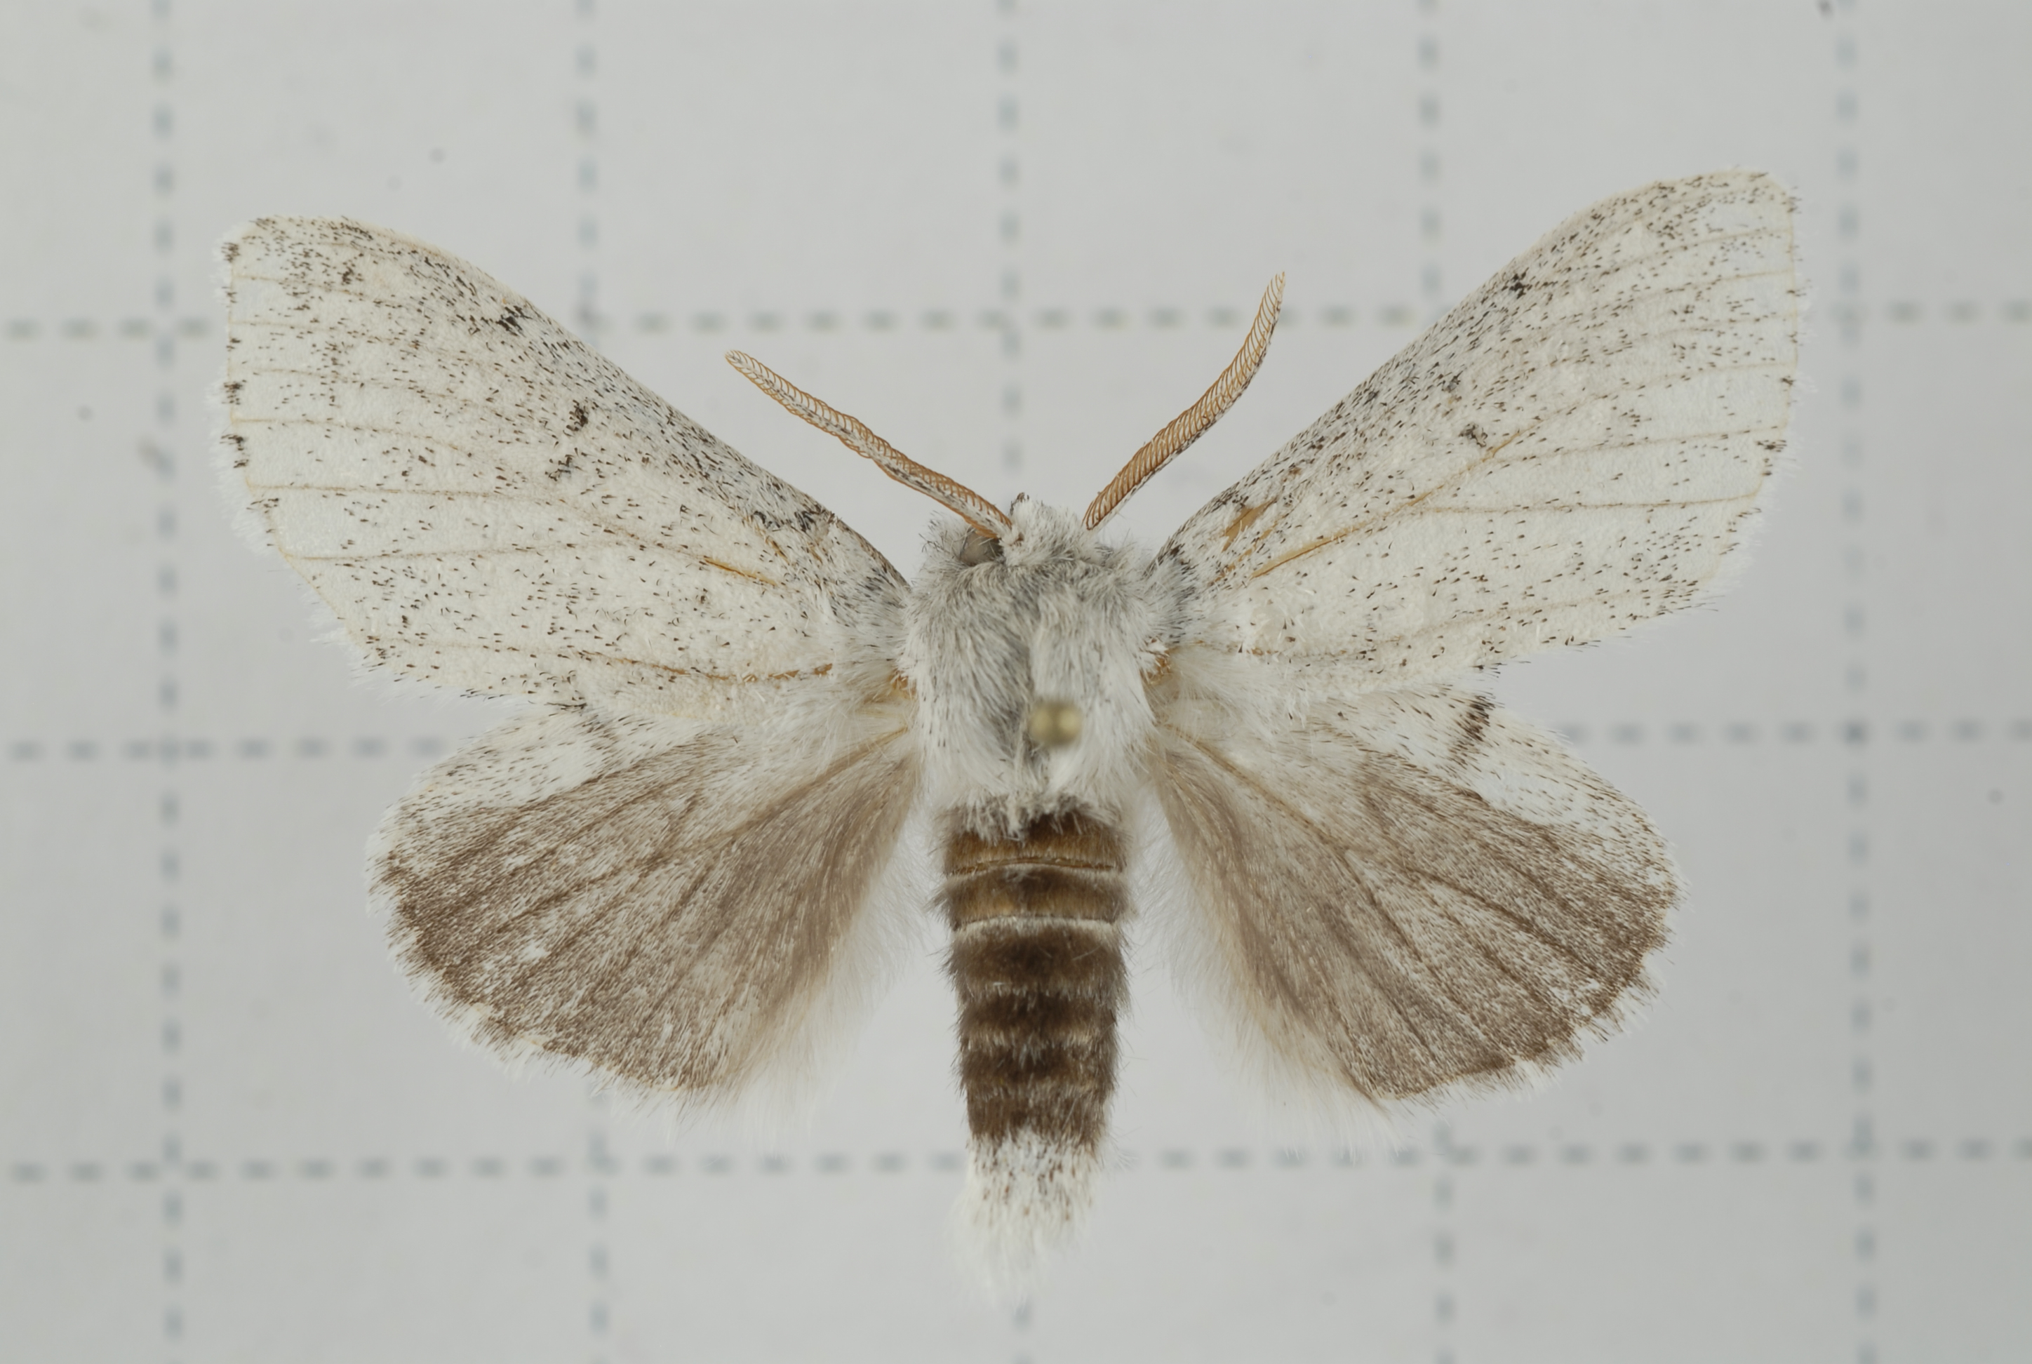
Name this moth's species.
Cnethodonta grisescens baibarana
